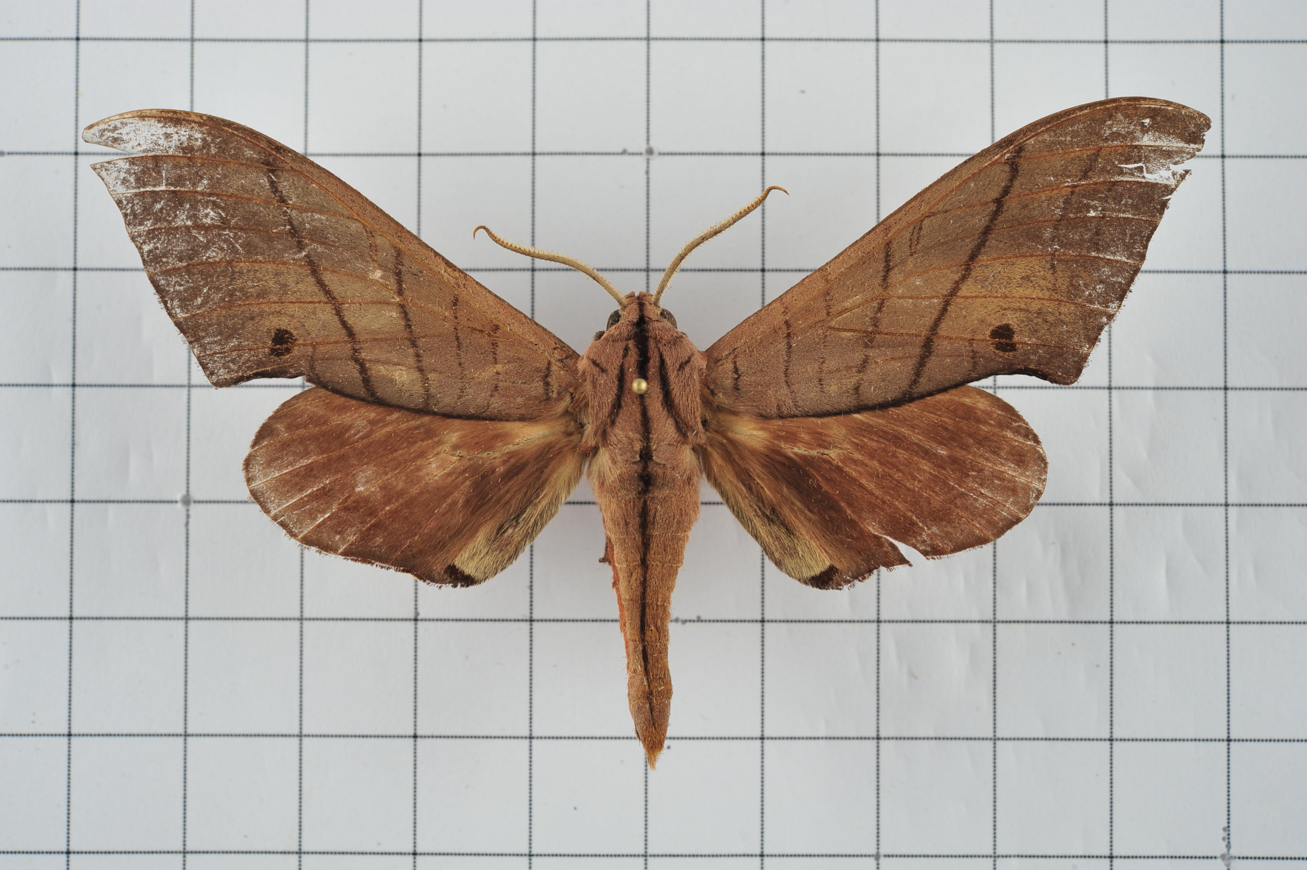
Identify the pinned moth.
Marumba cristata bukaiana
